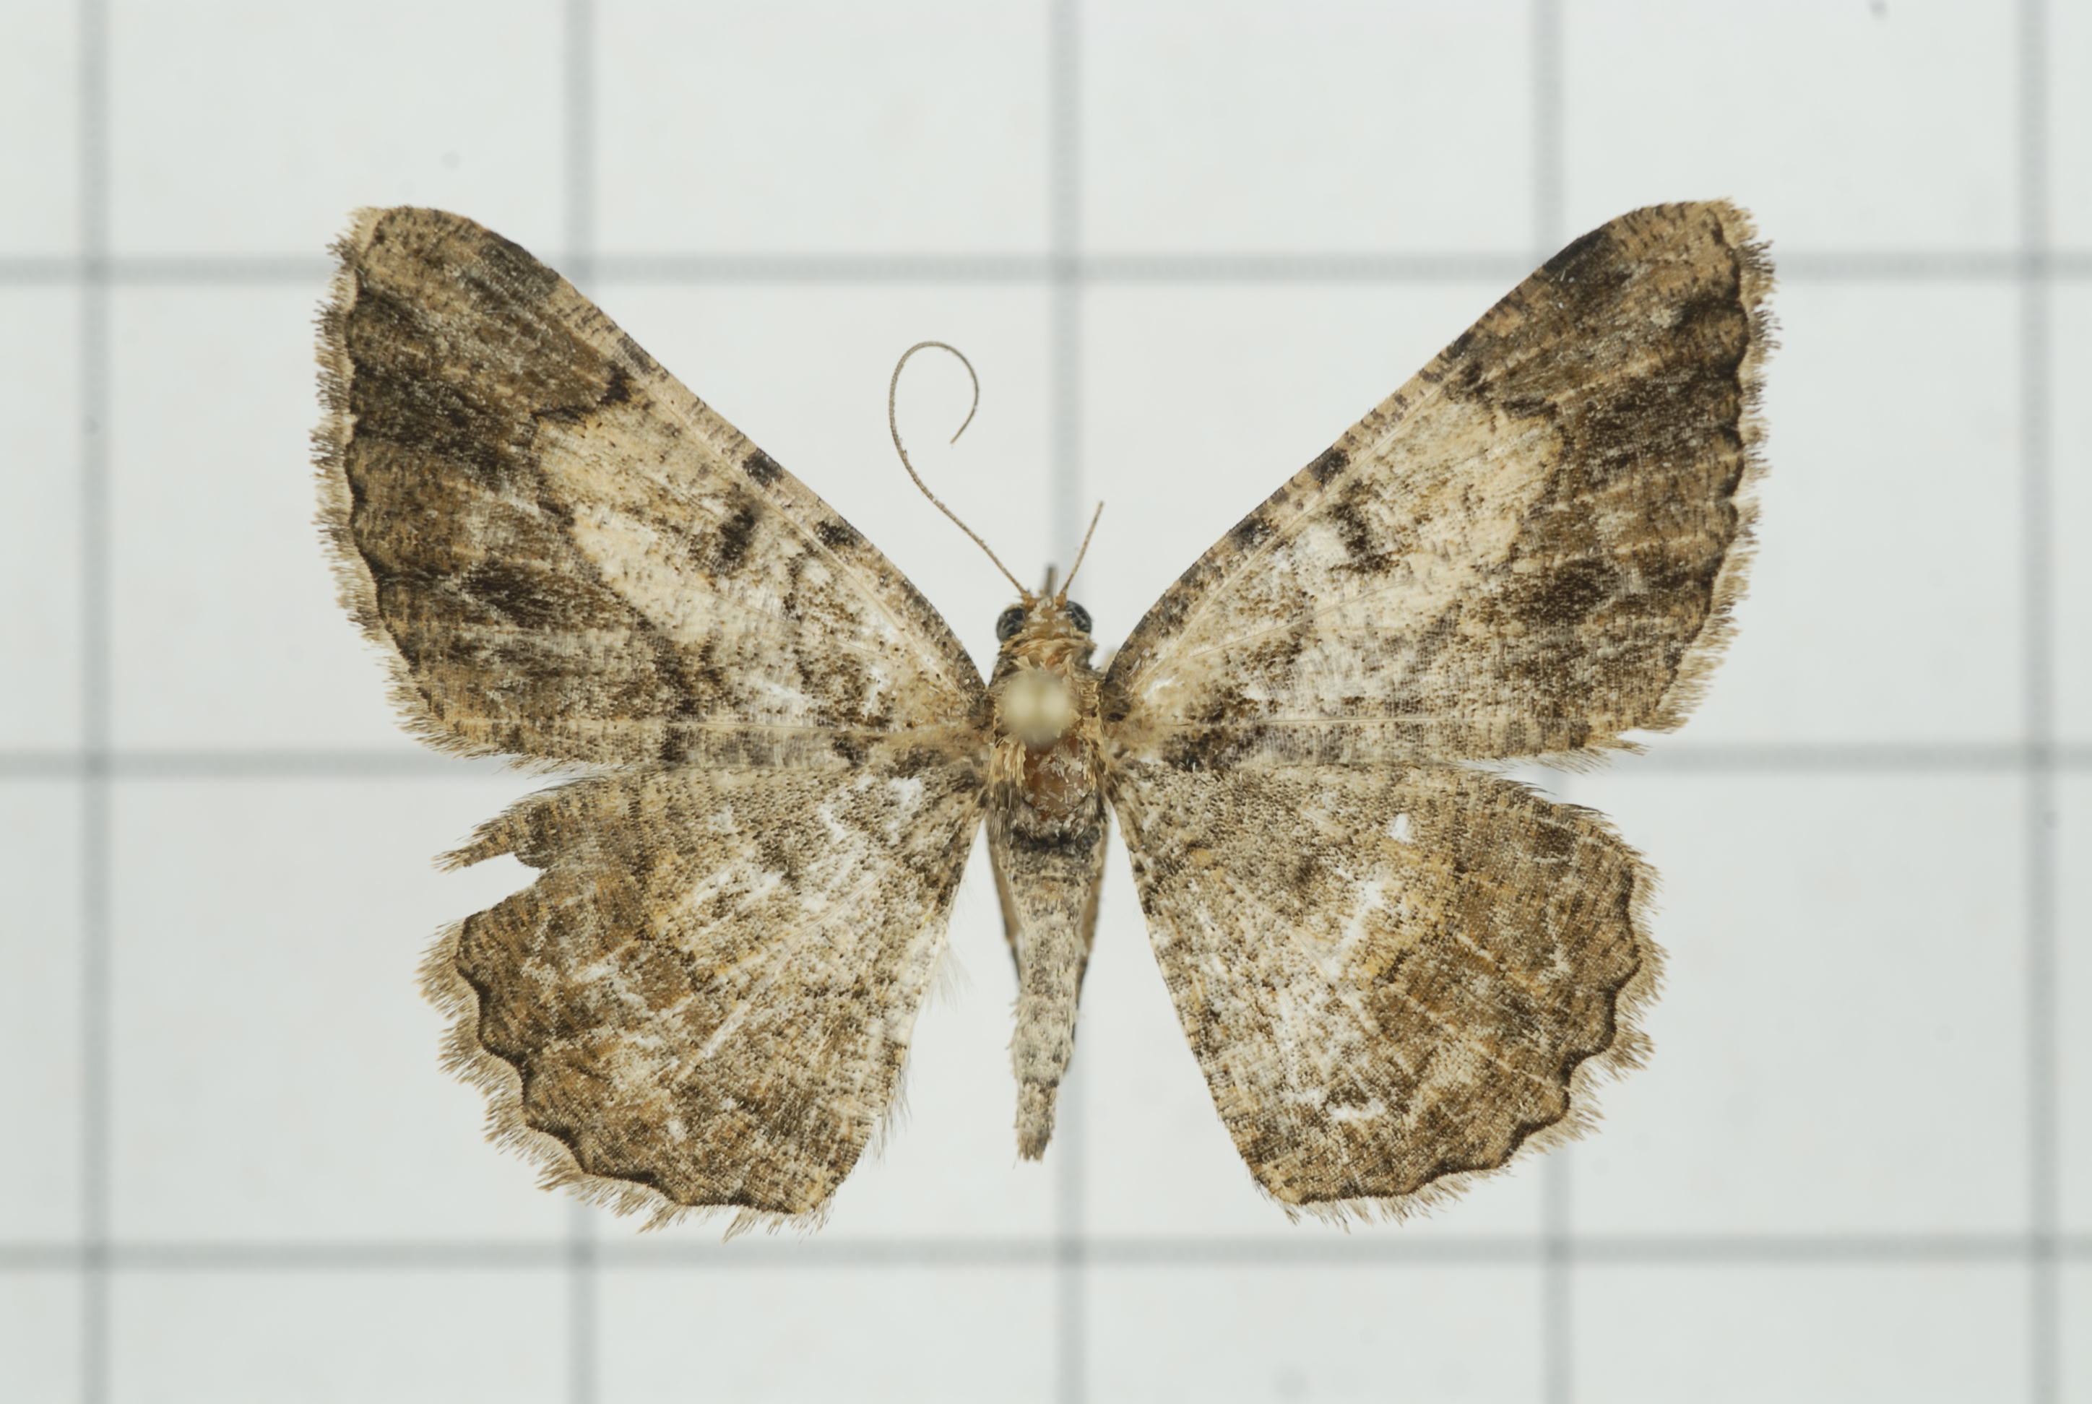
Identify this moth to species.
Psilalcis pulveraria
